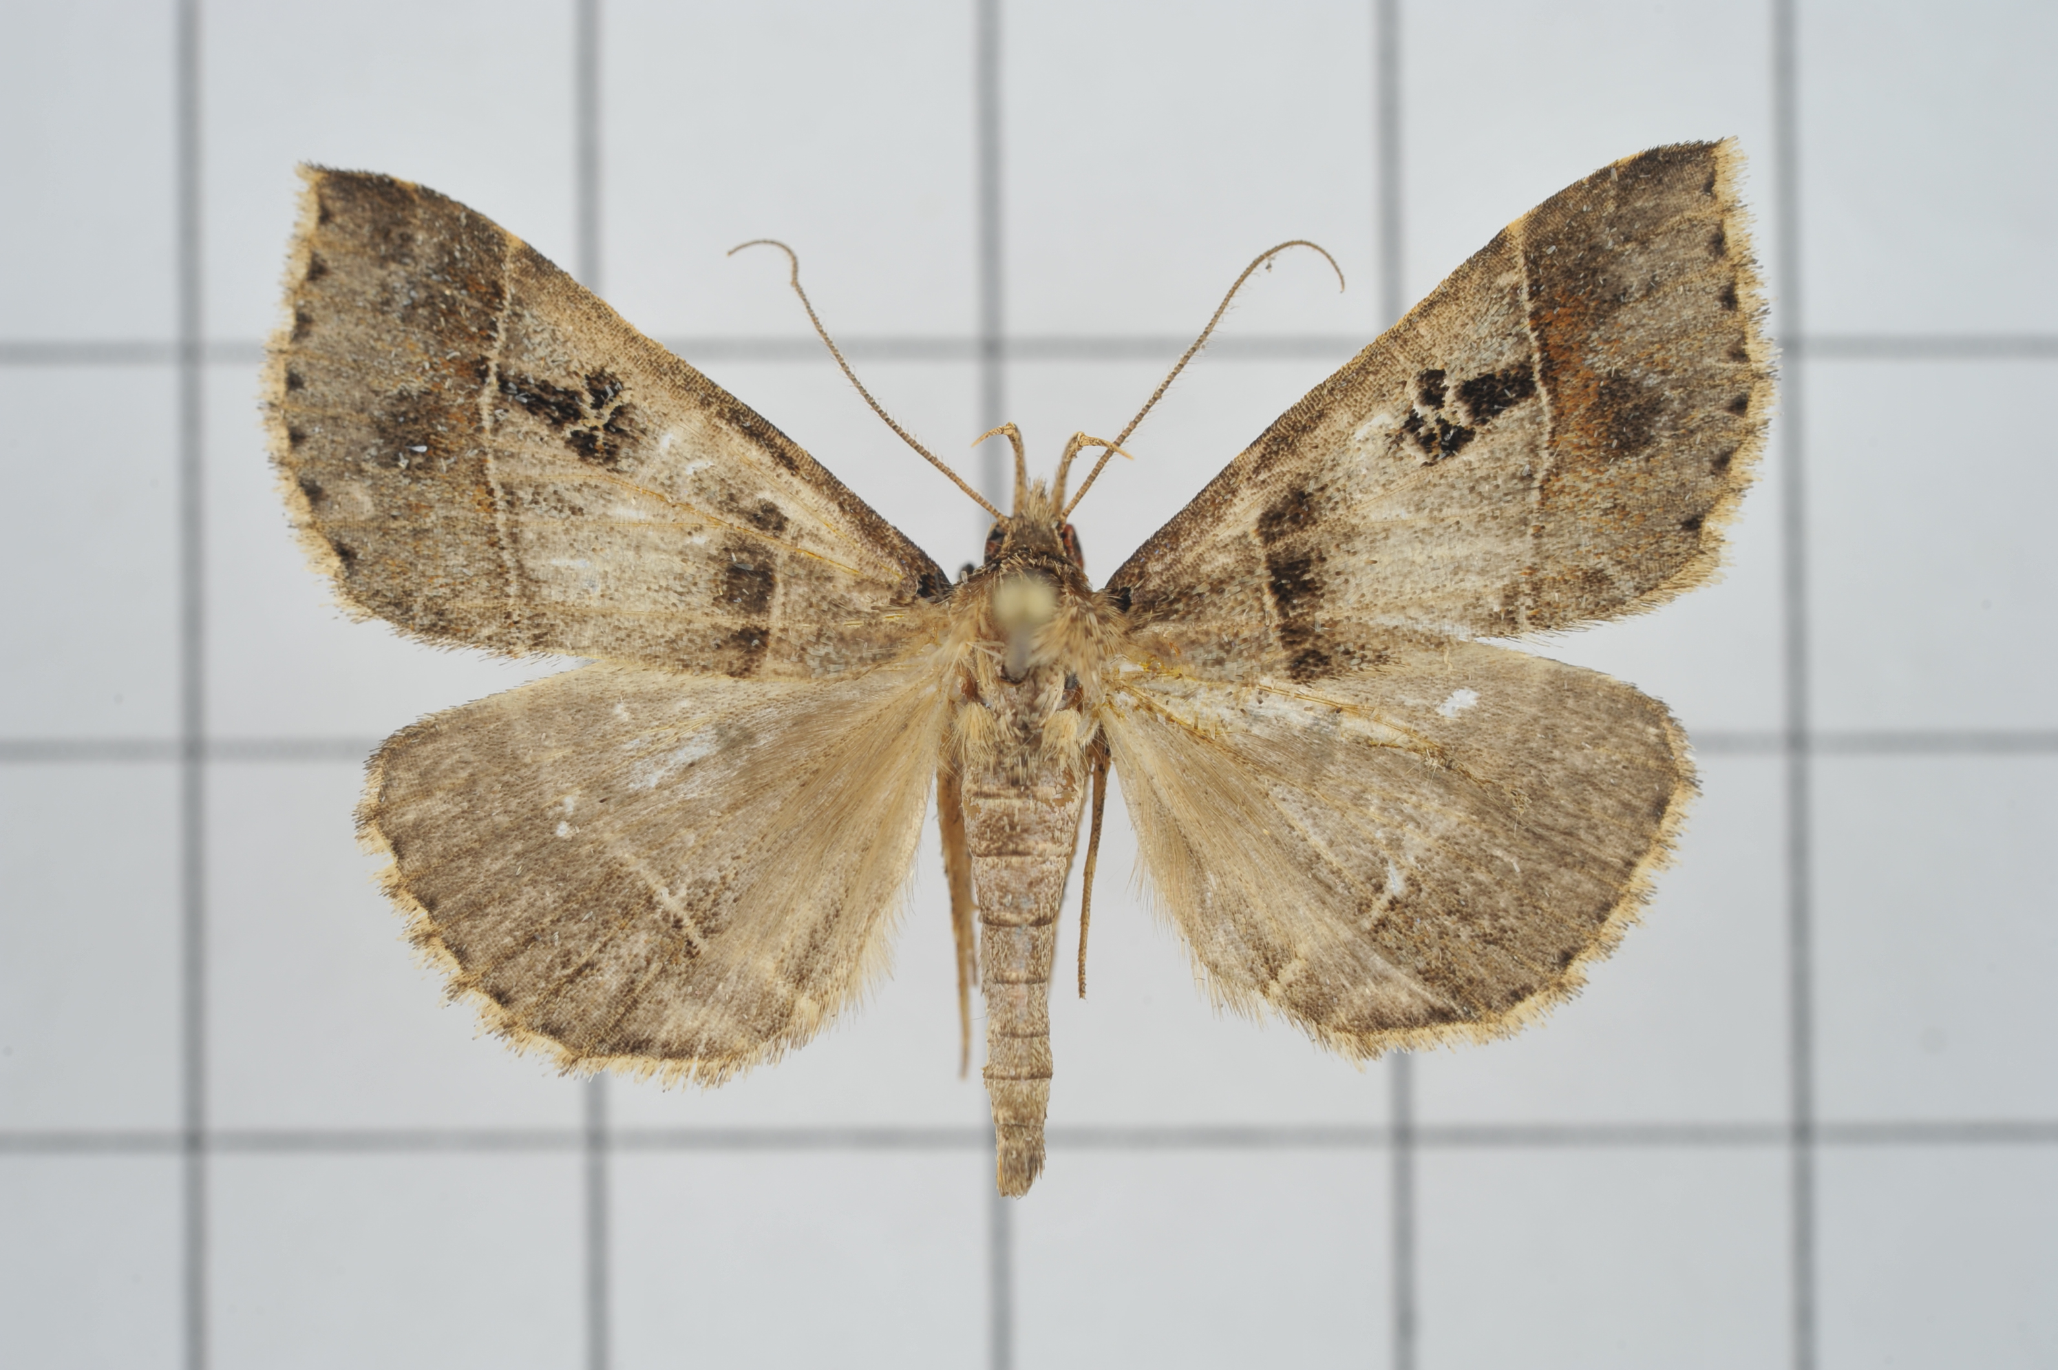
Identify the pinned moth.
Bertula parallela
